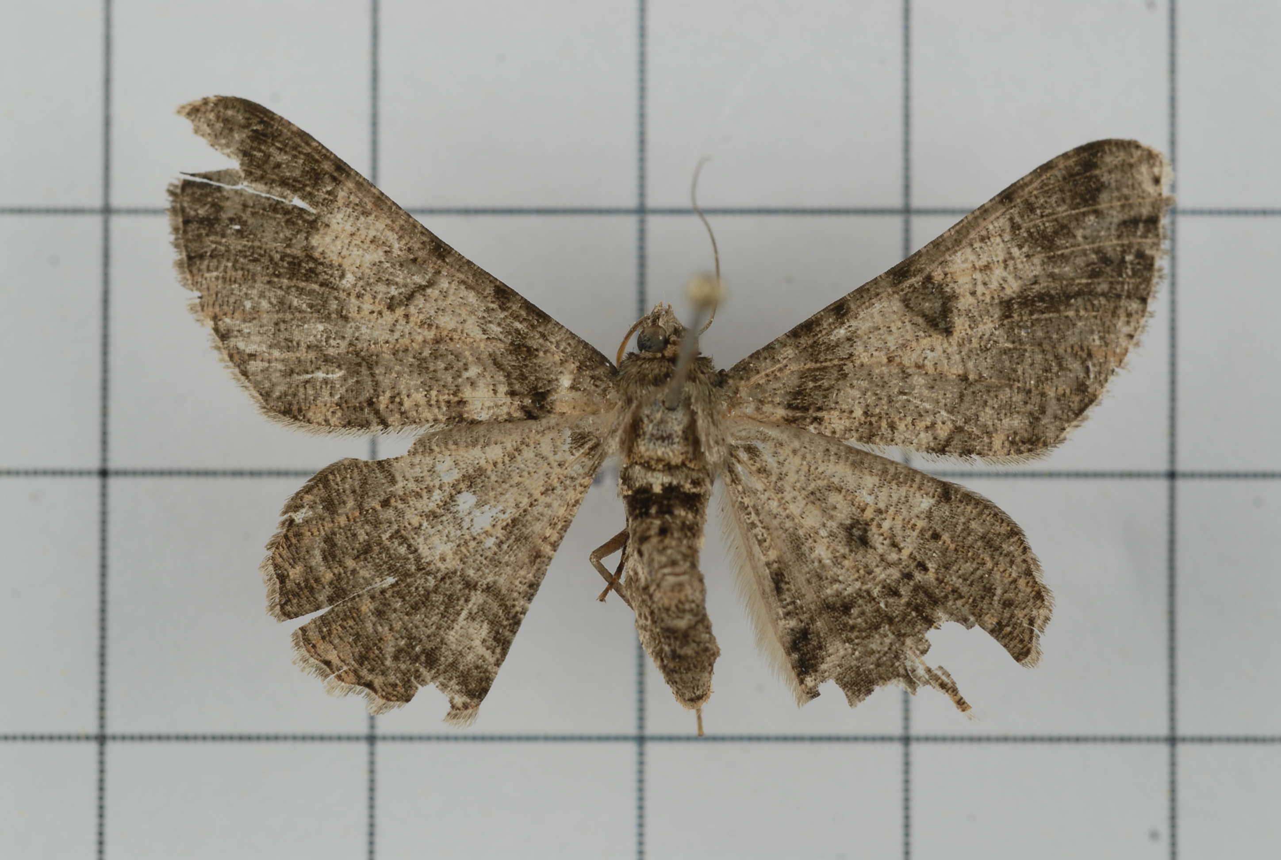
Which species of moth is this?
Cleora alienaria
